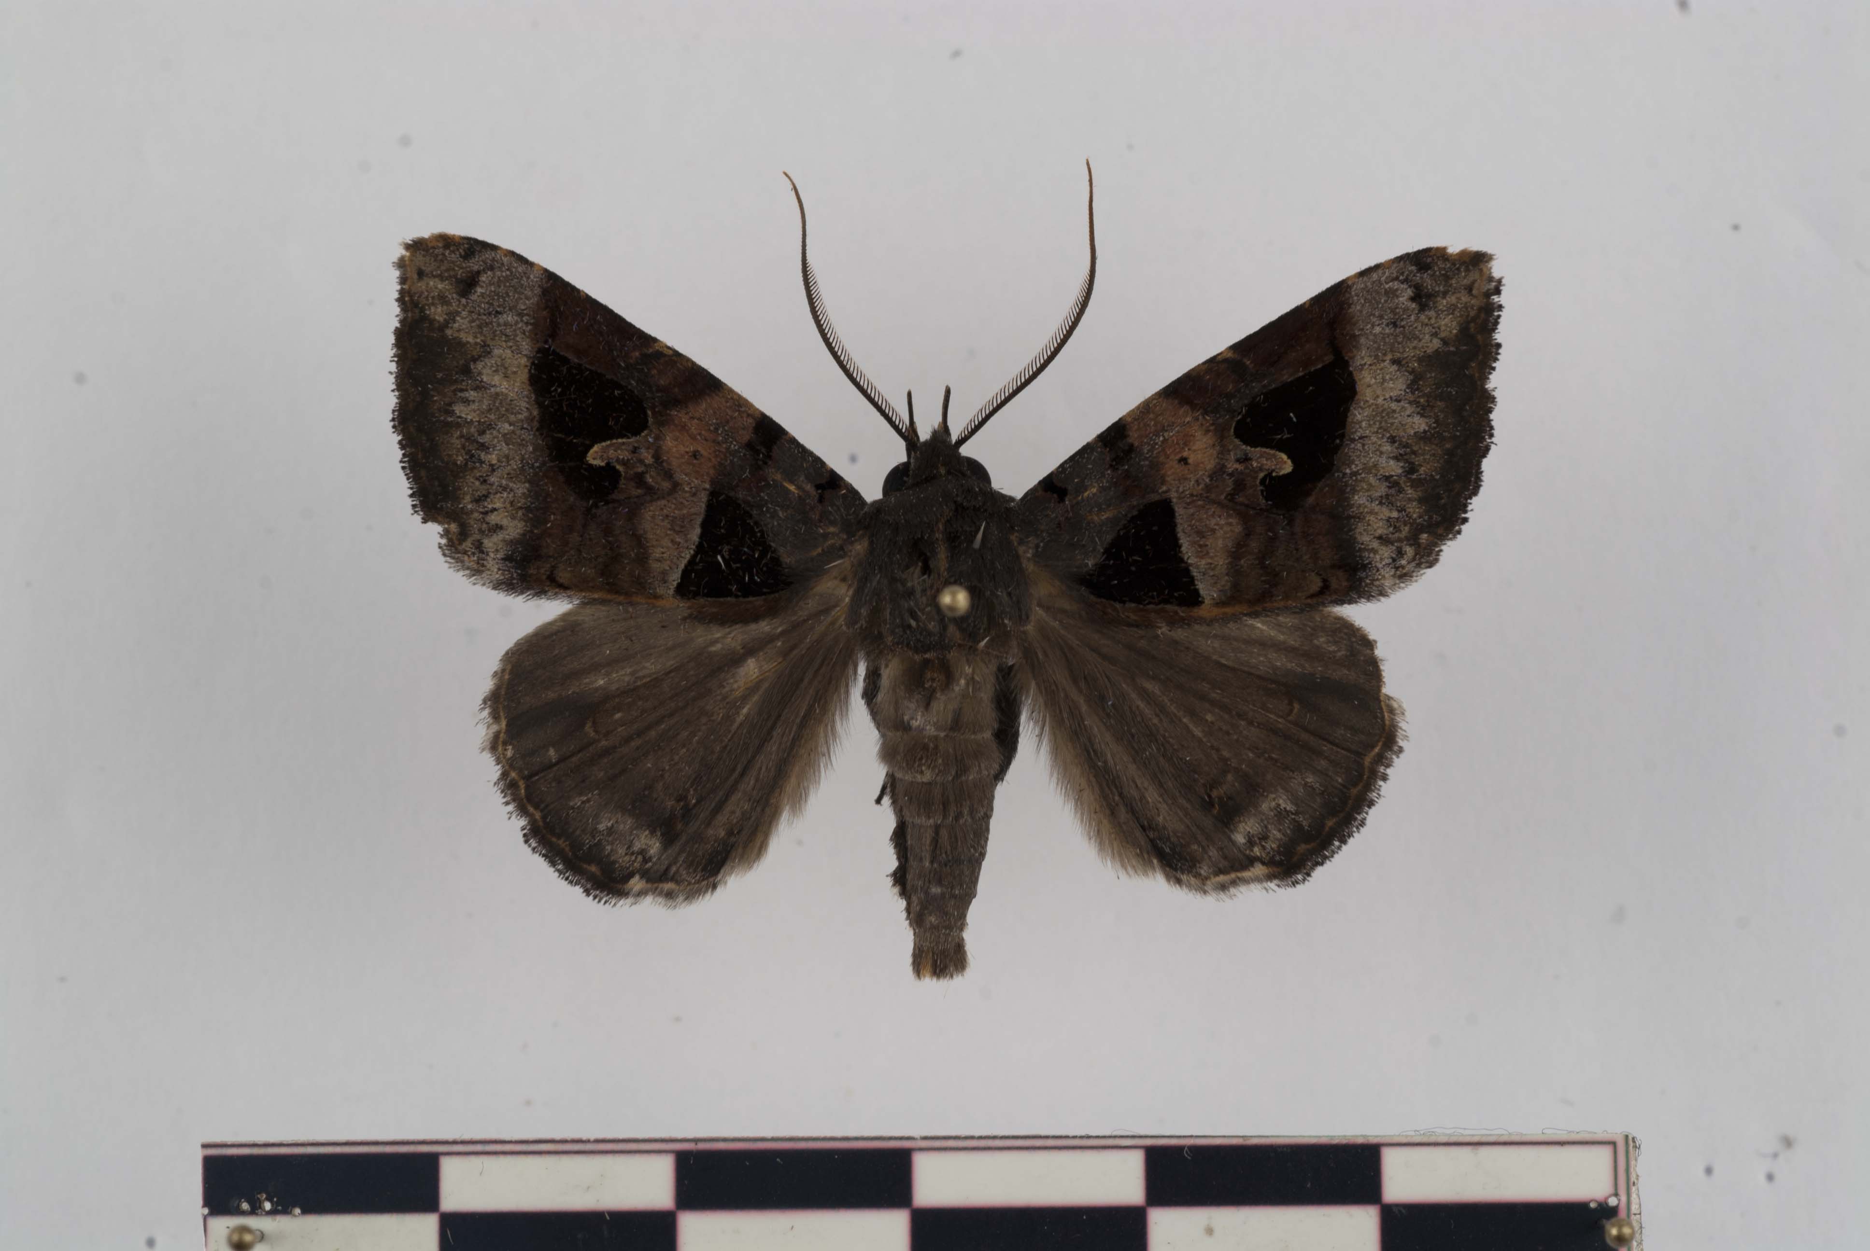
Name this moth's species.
Avatha chinensis
